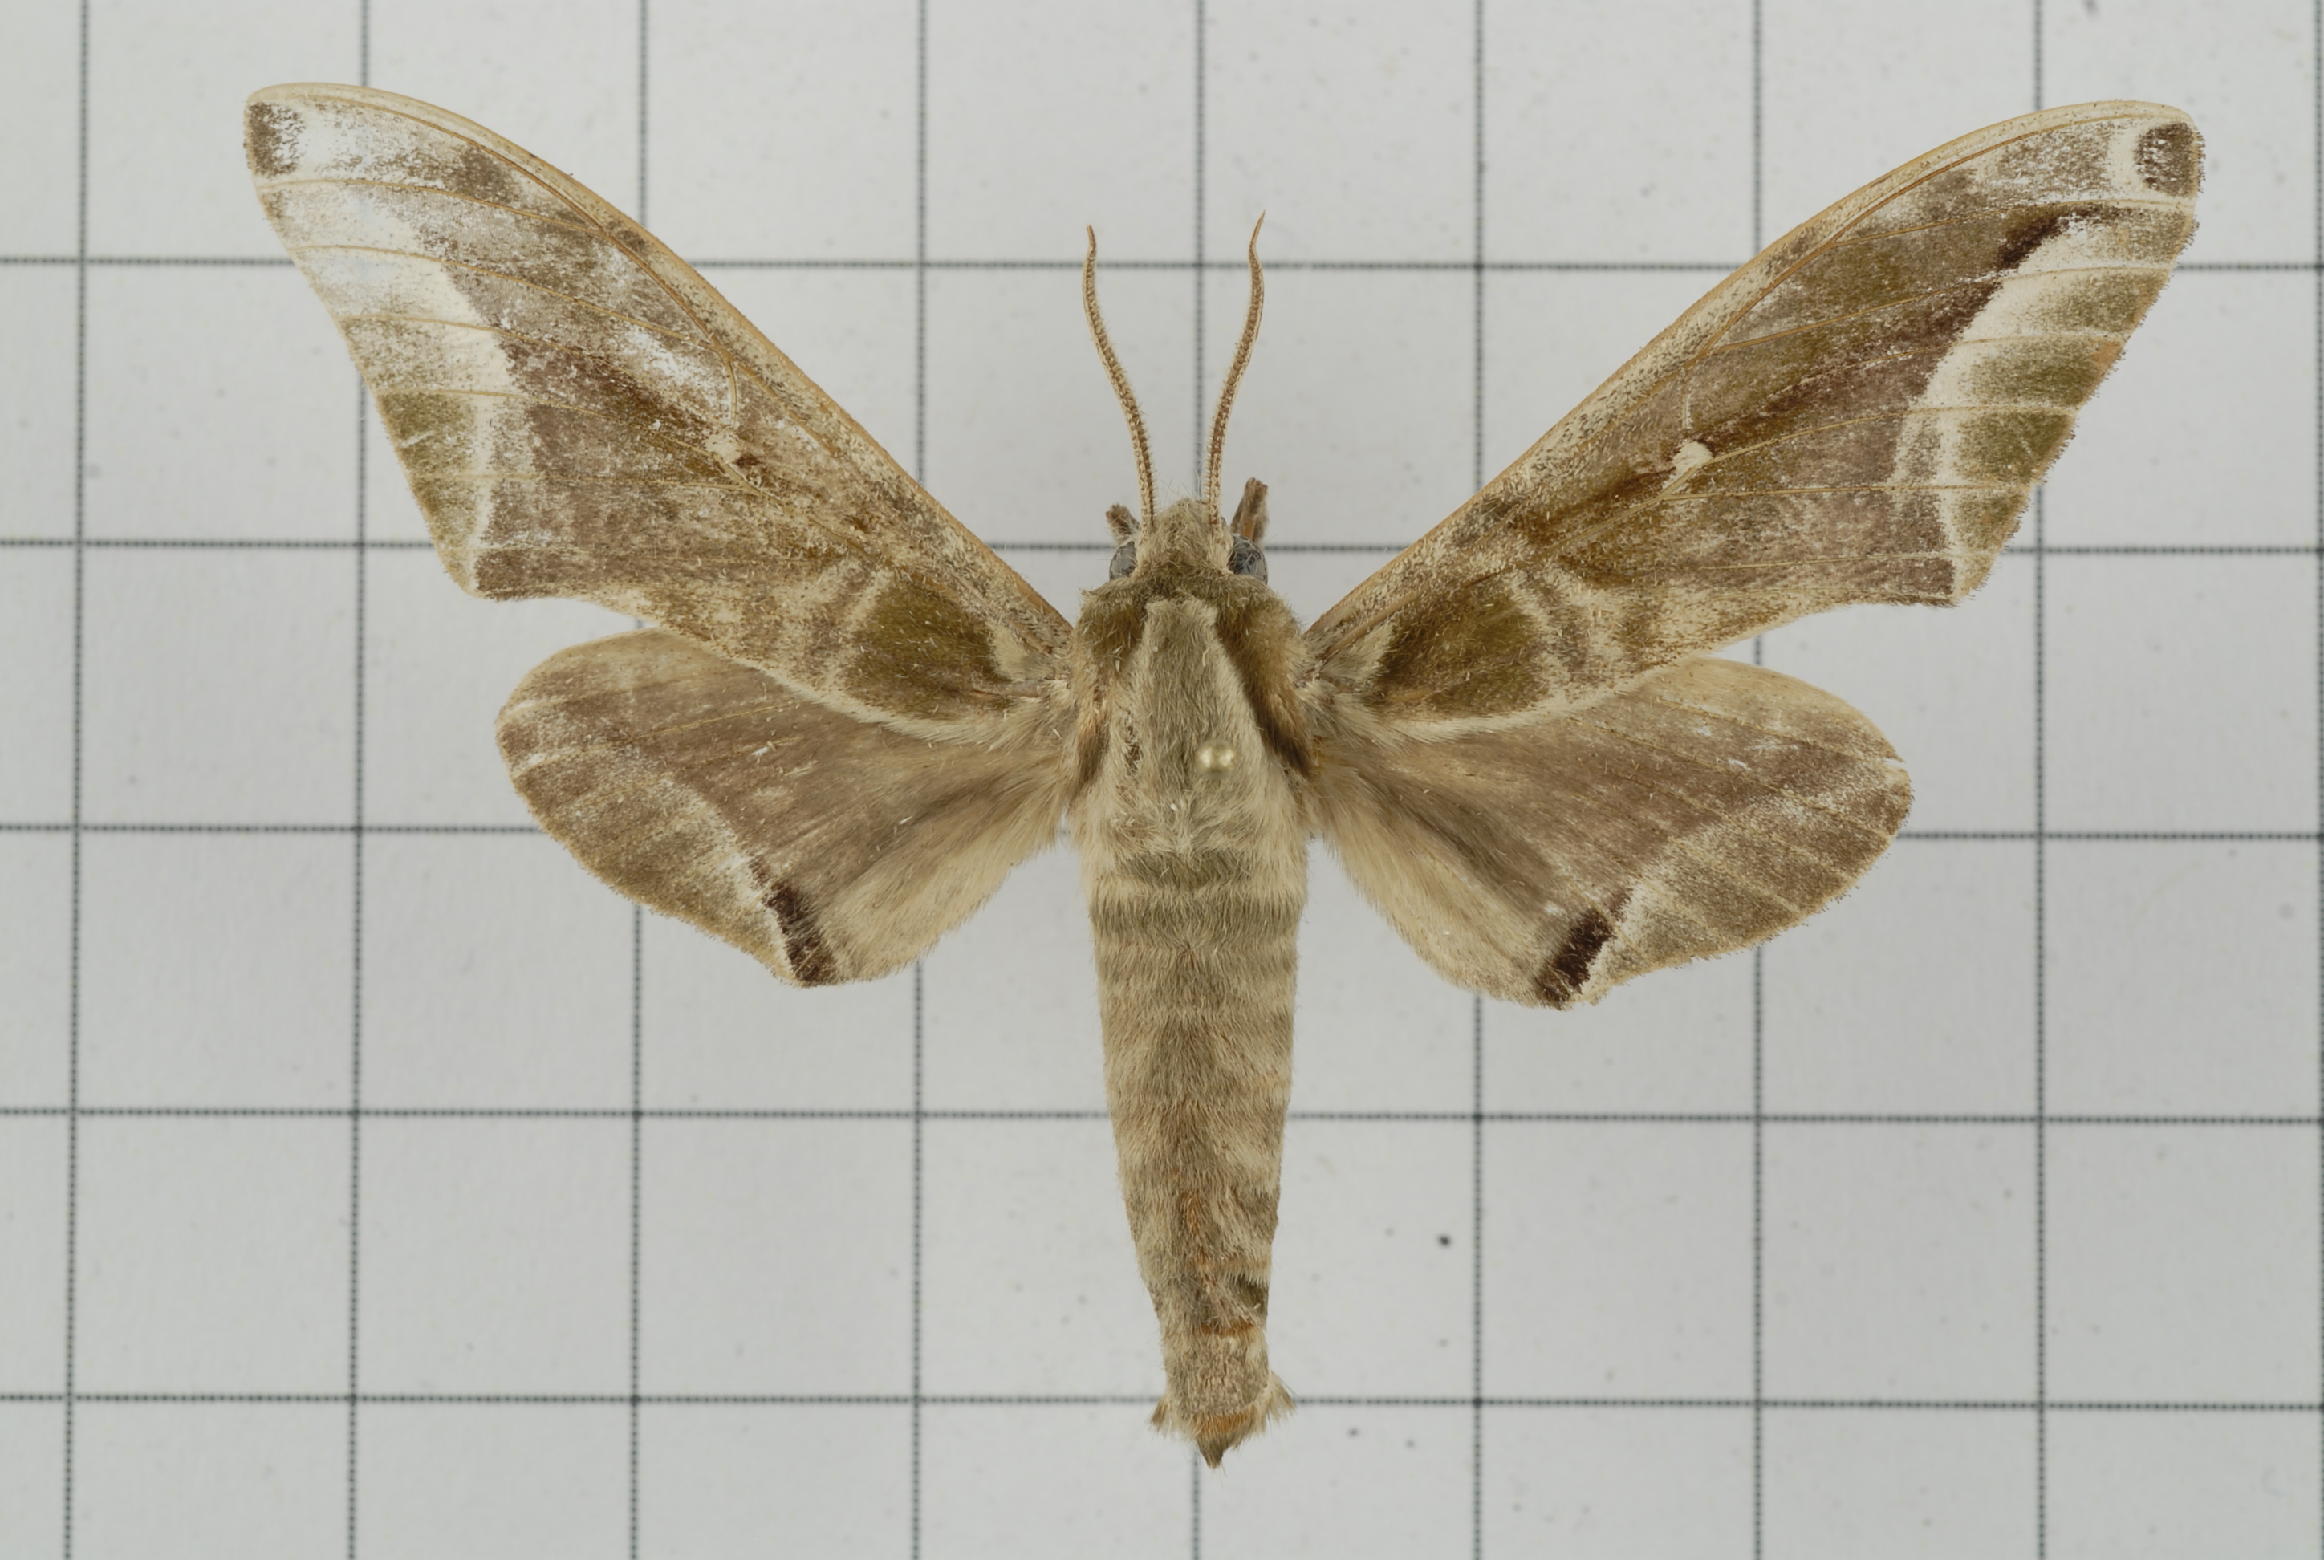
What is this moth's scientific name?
Parum colligata
